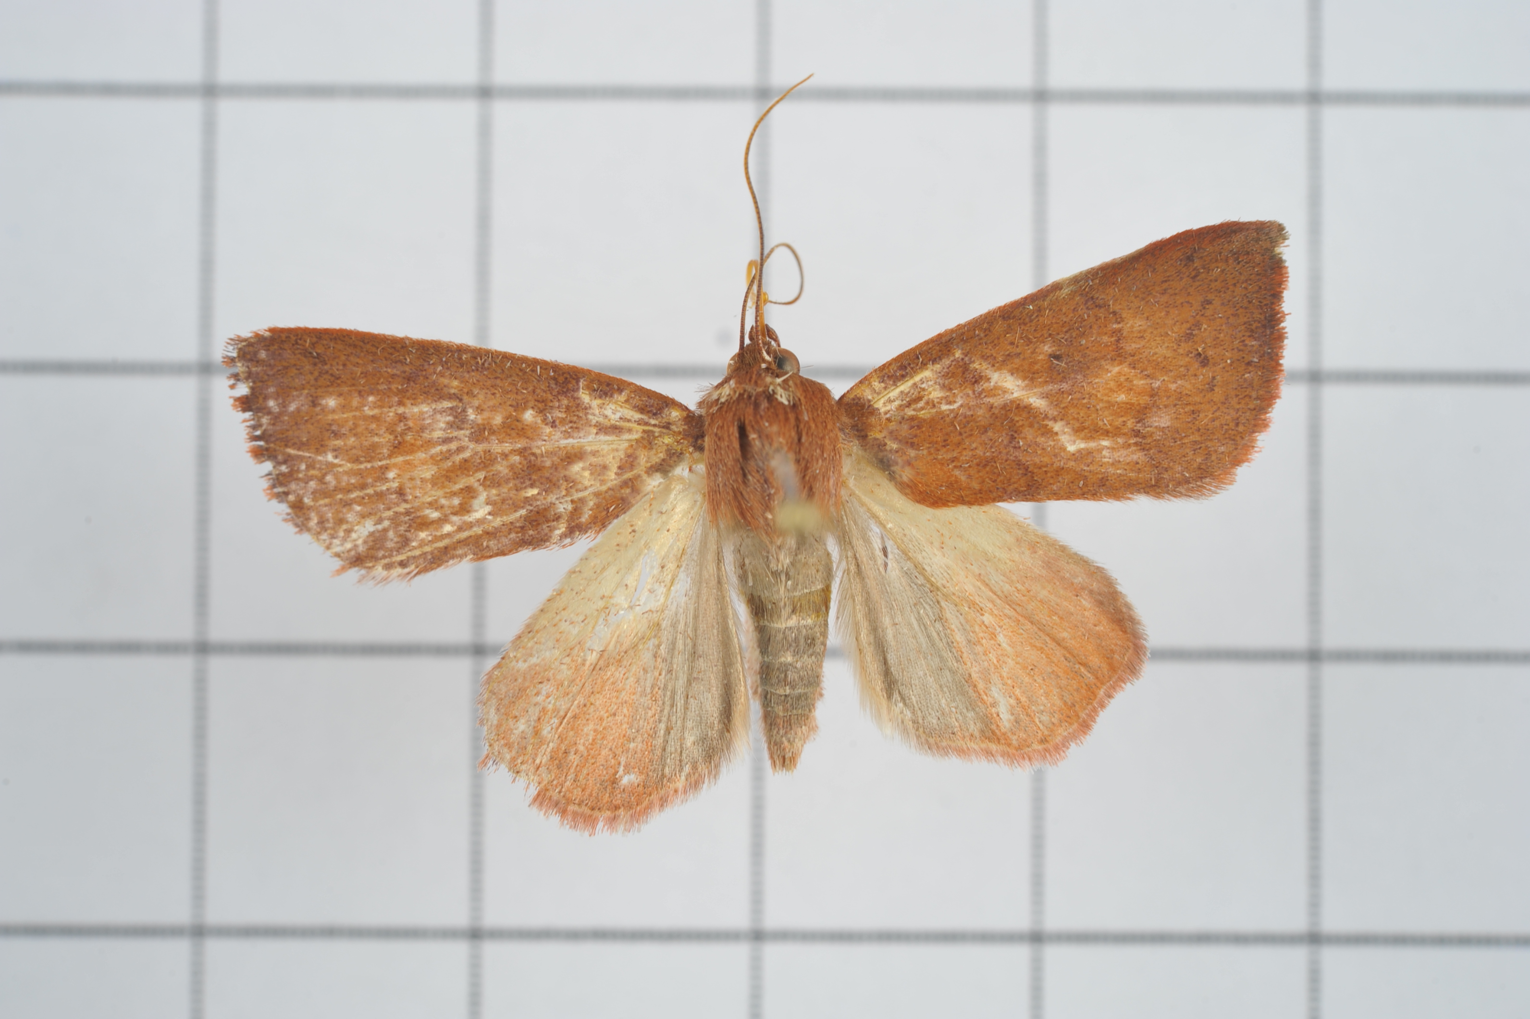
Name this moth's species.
Xenochroa internifusca
